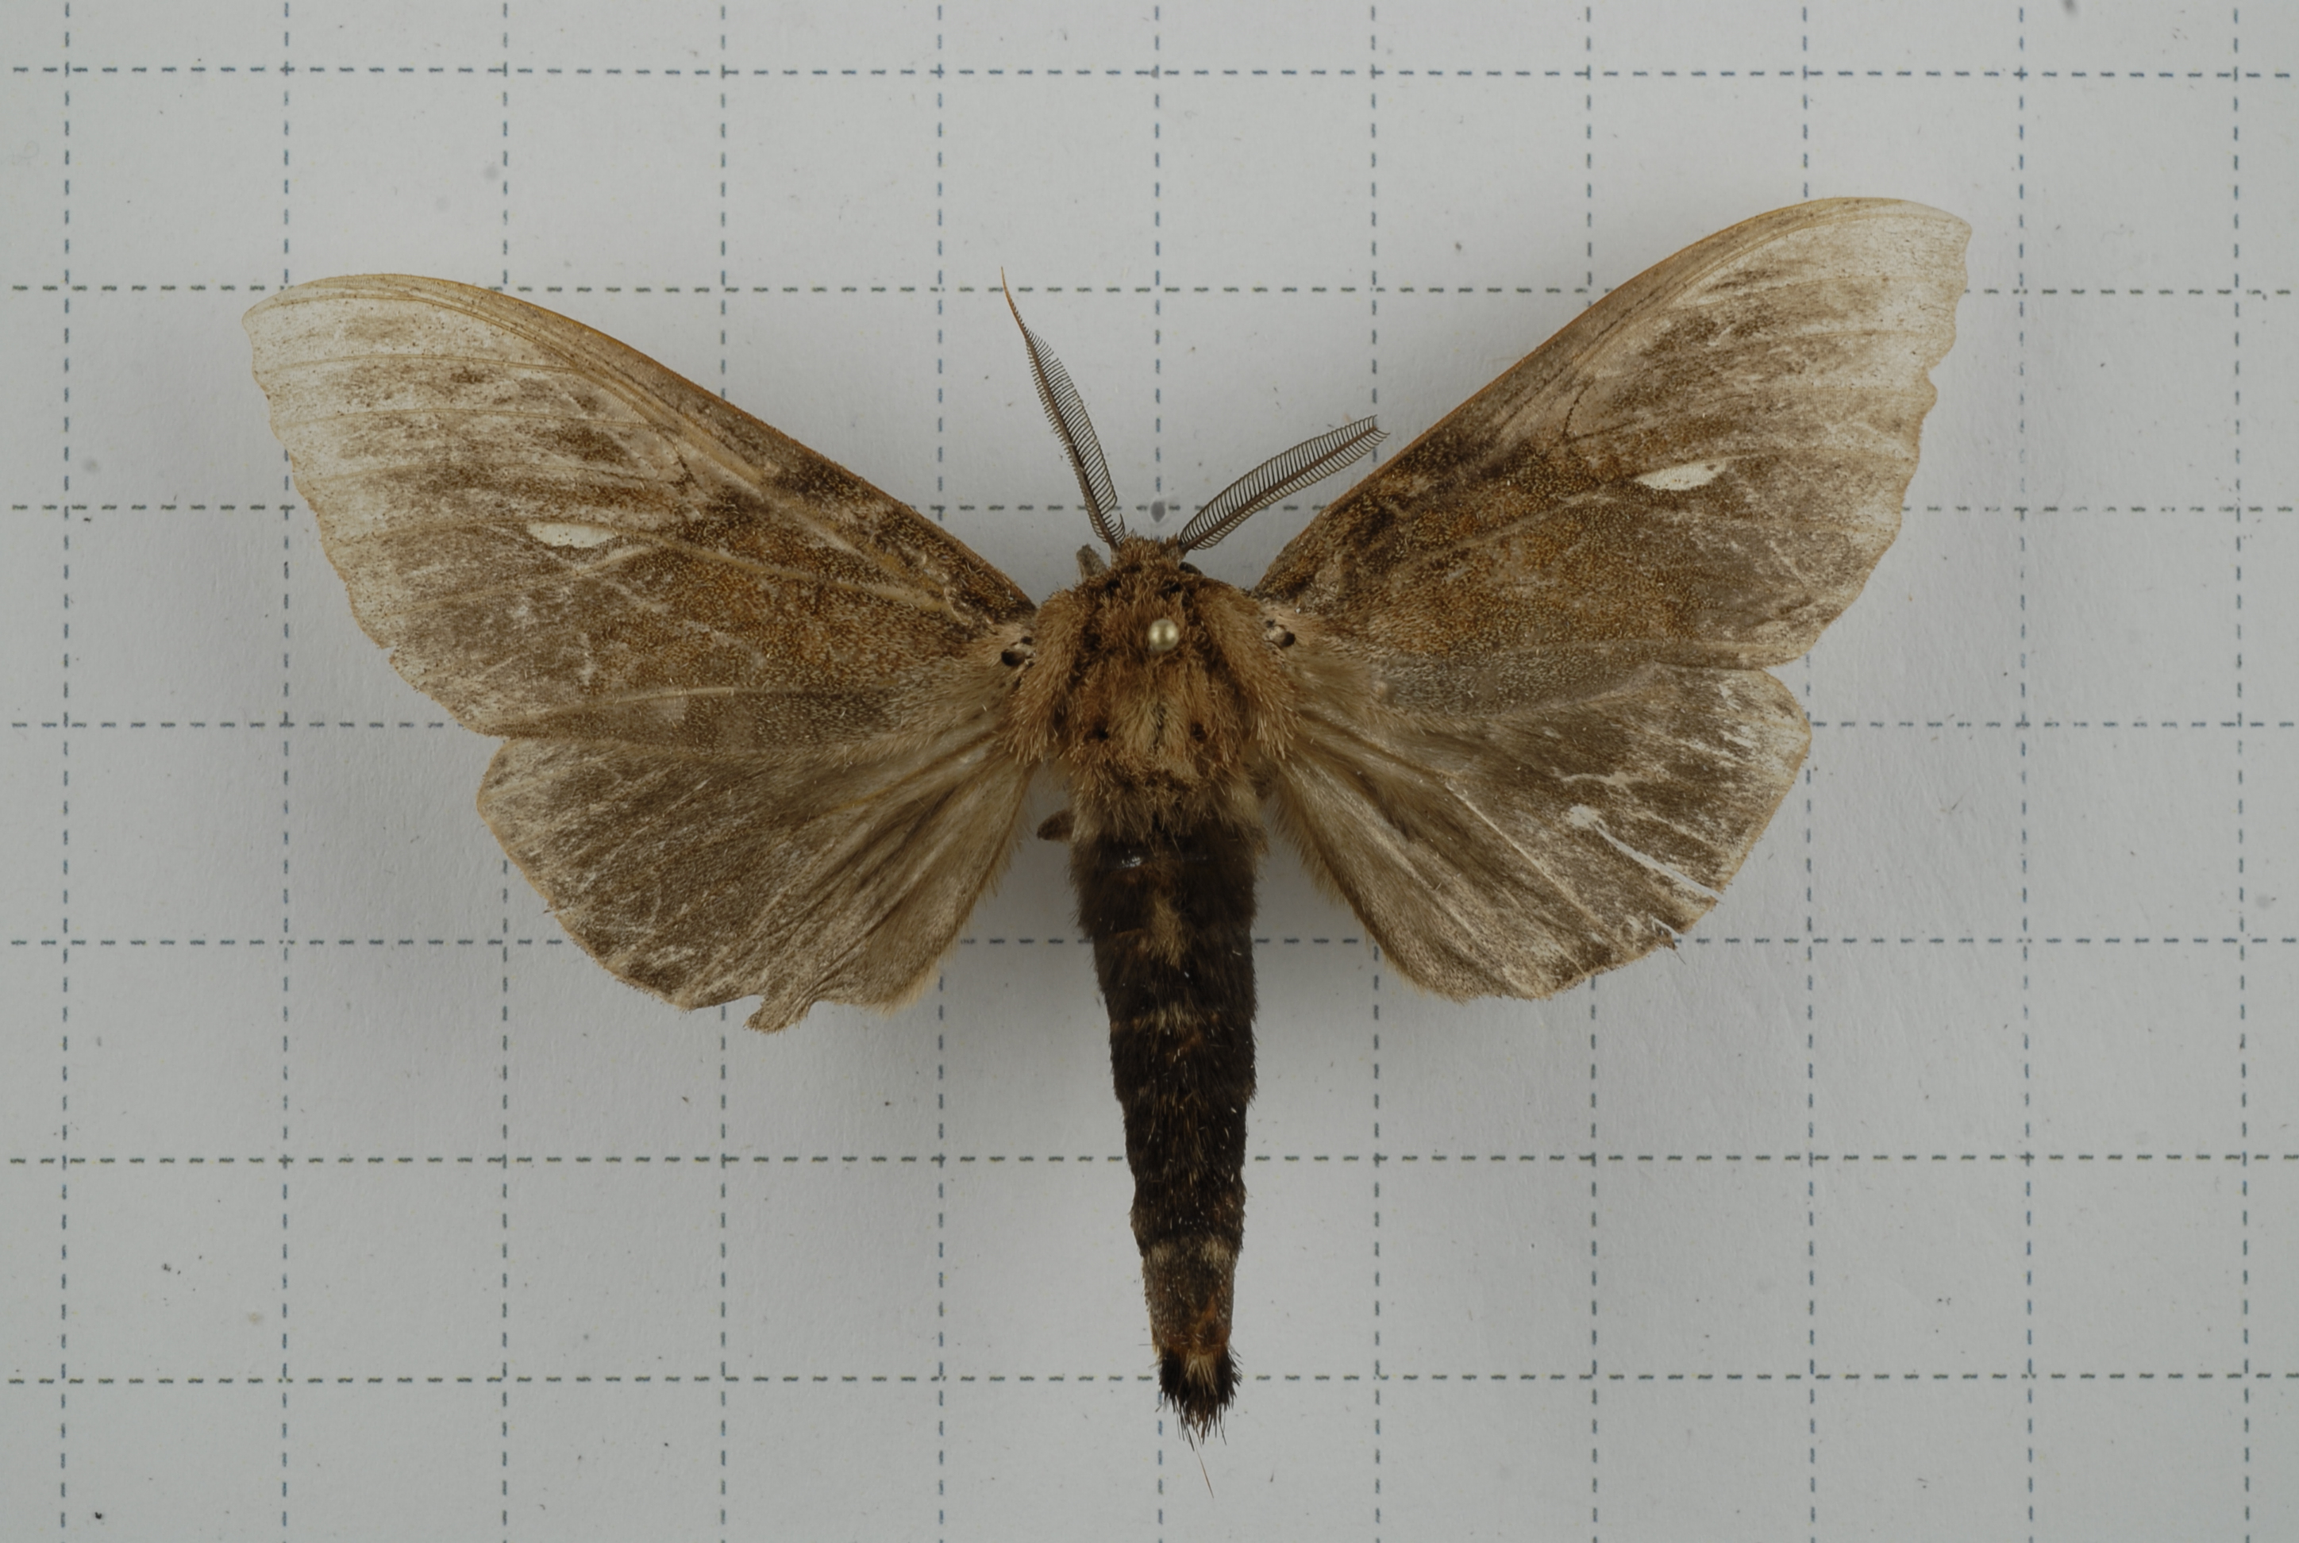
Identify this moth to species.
Dudusa synopla
